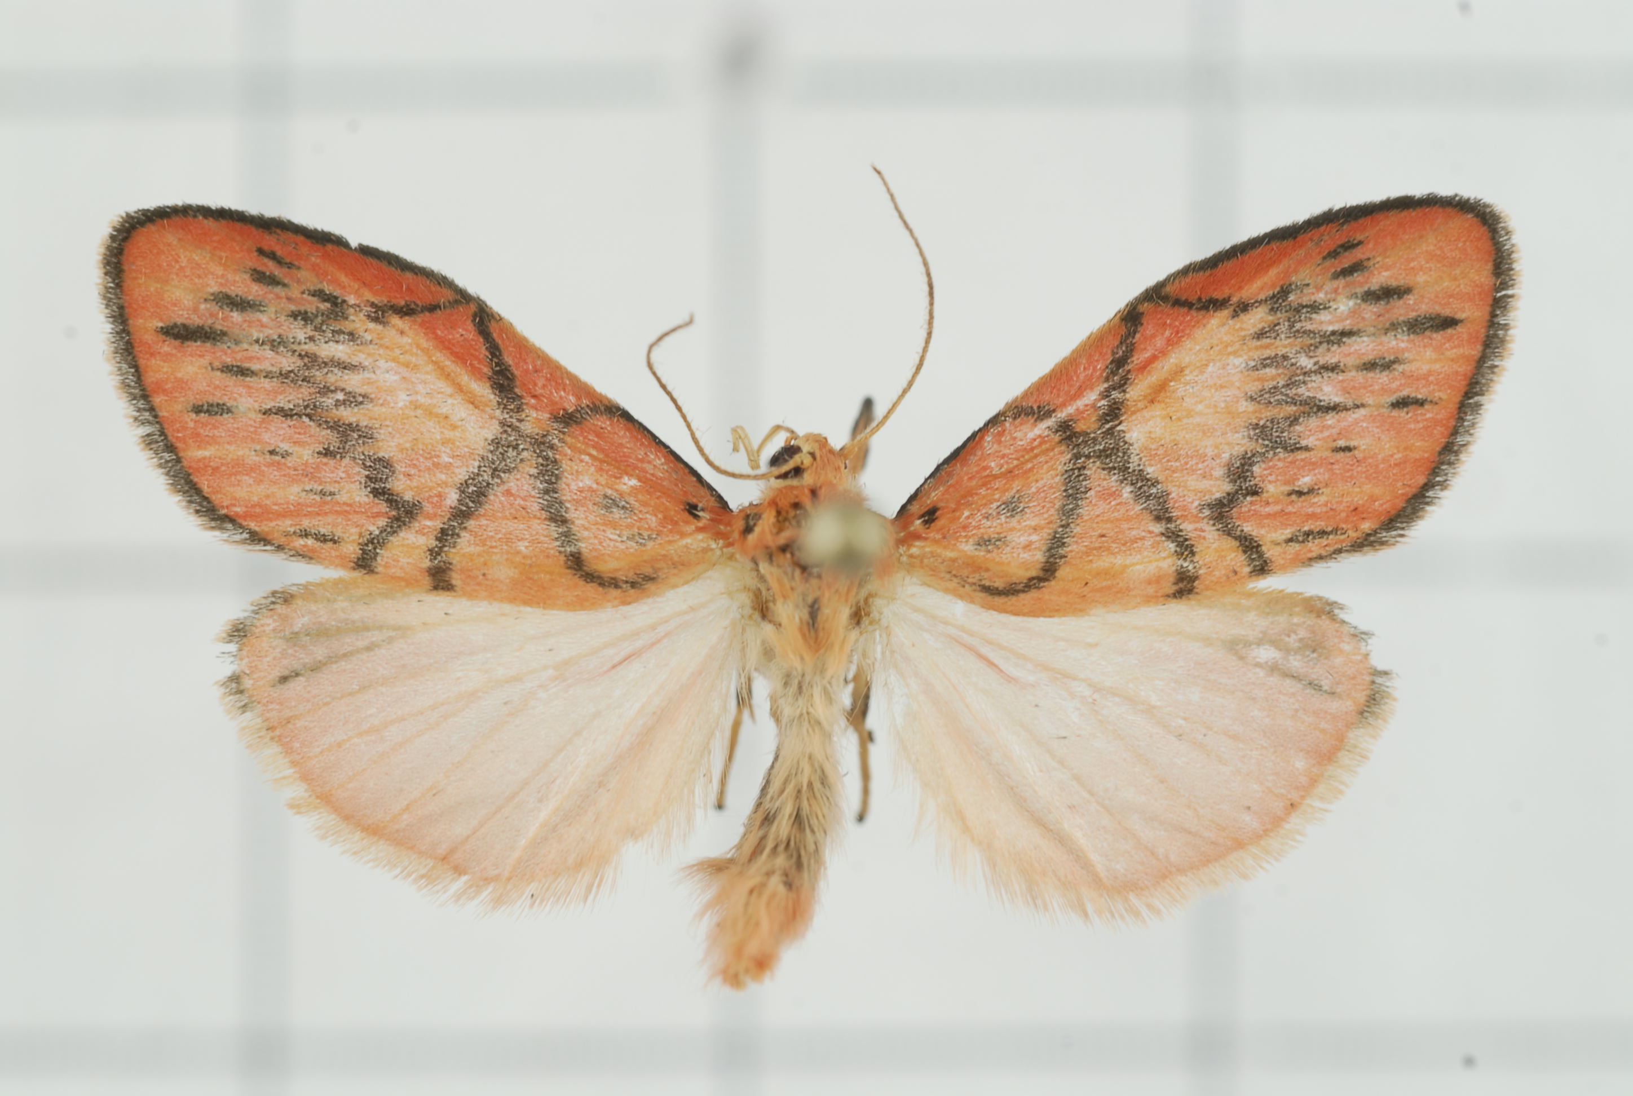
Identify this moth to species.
Aberrasine lichenshihi
